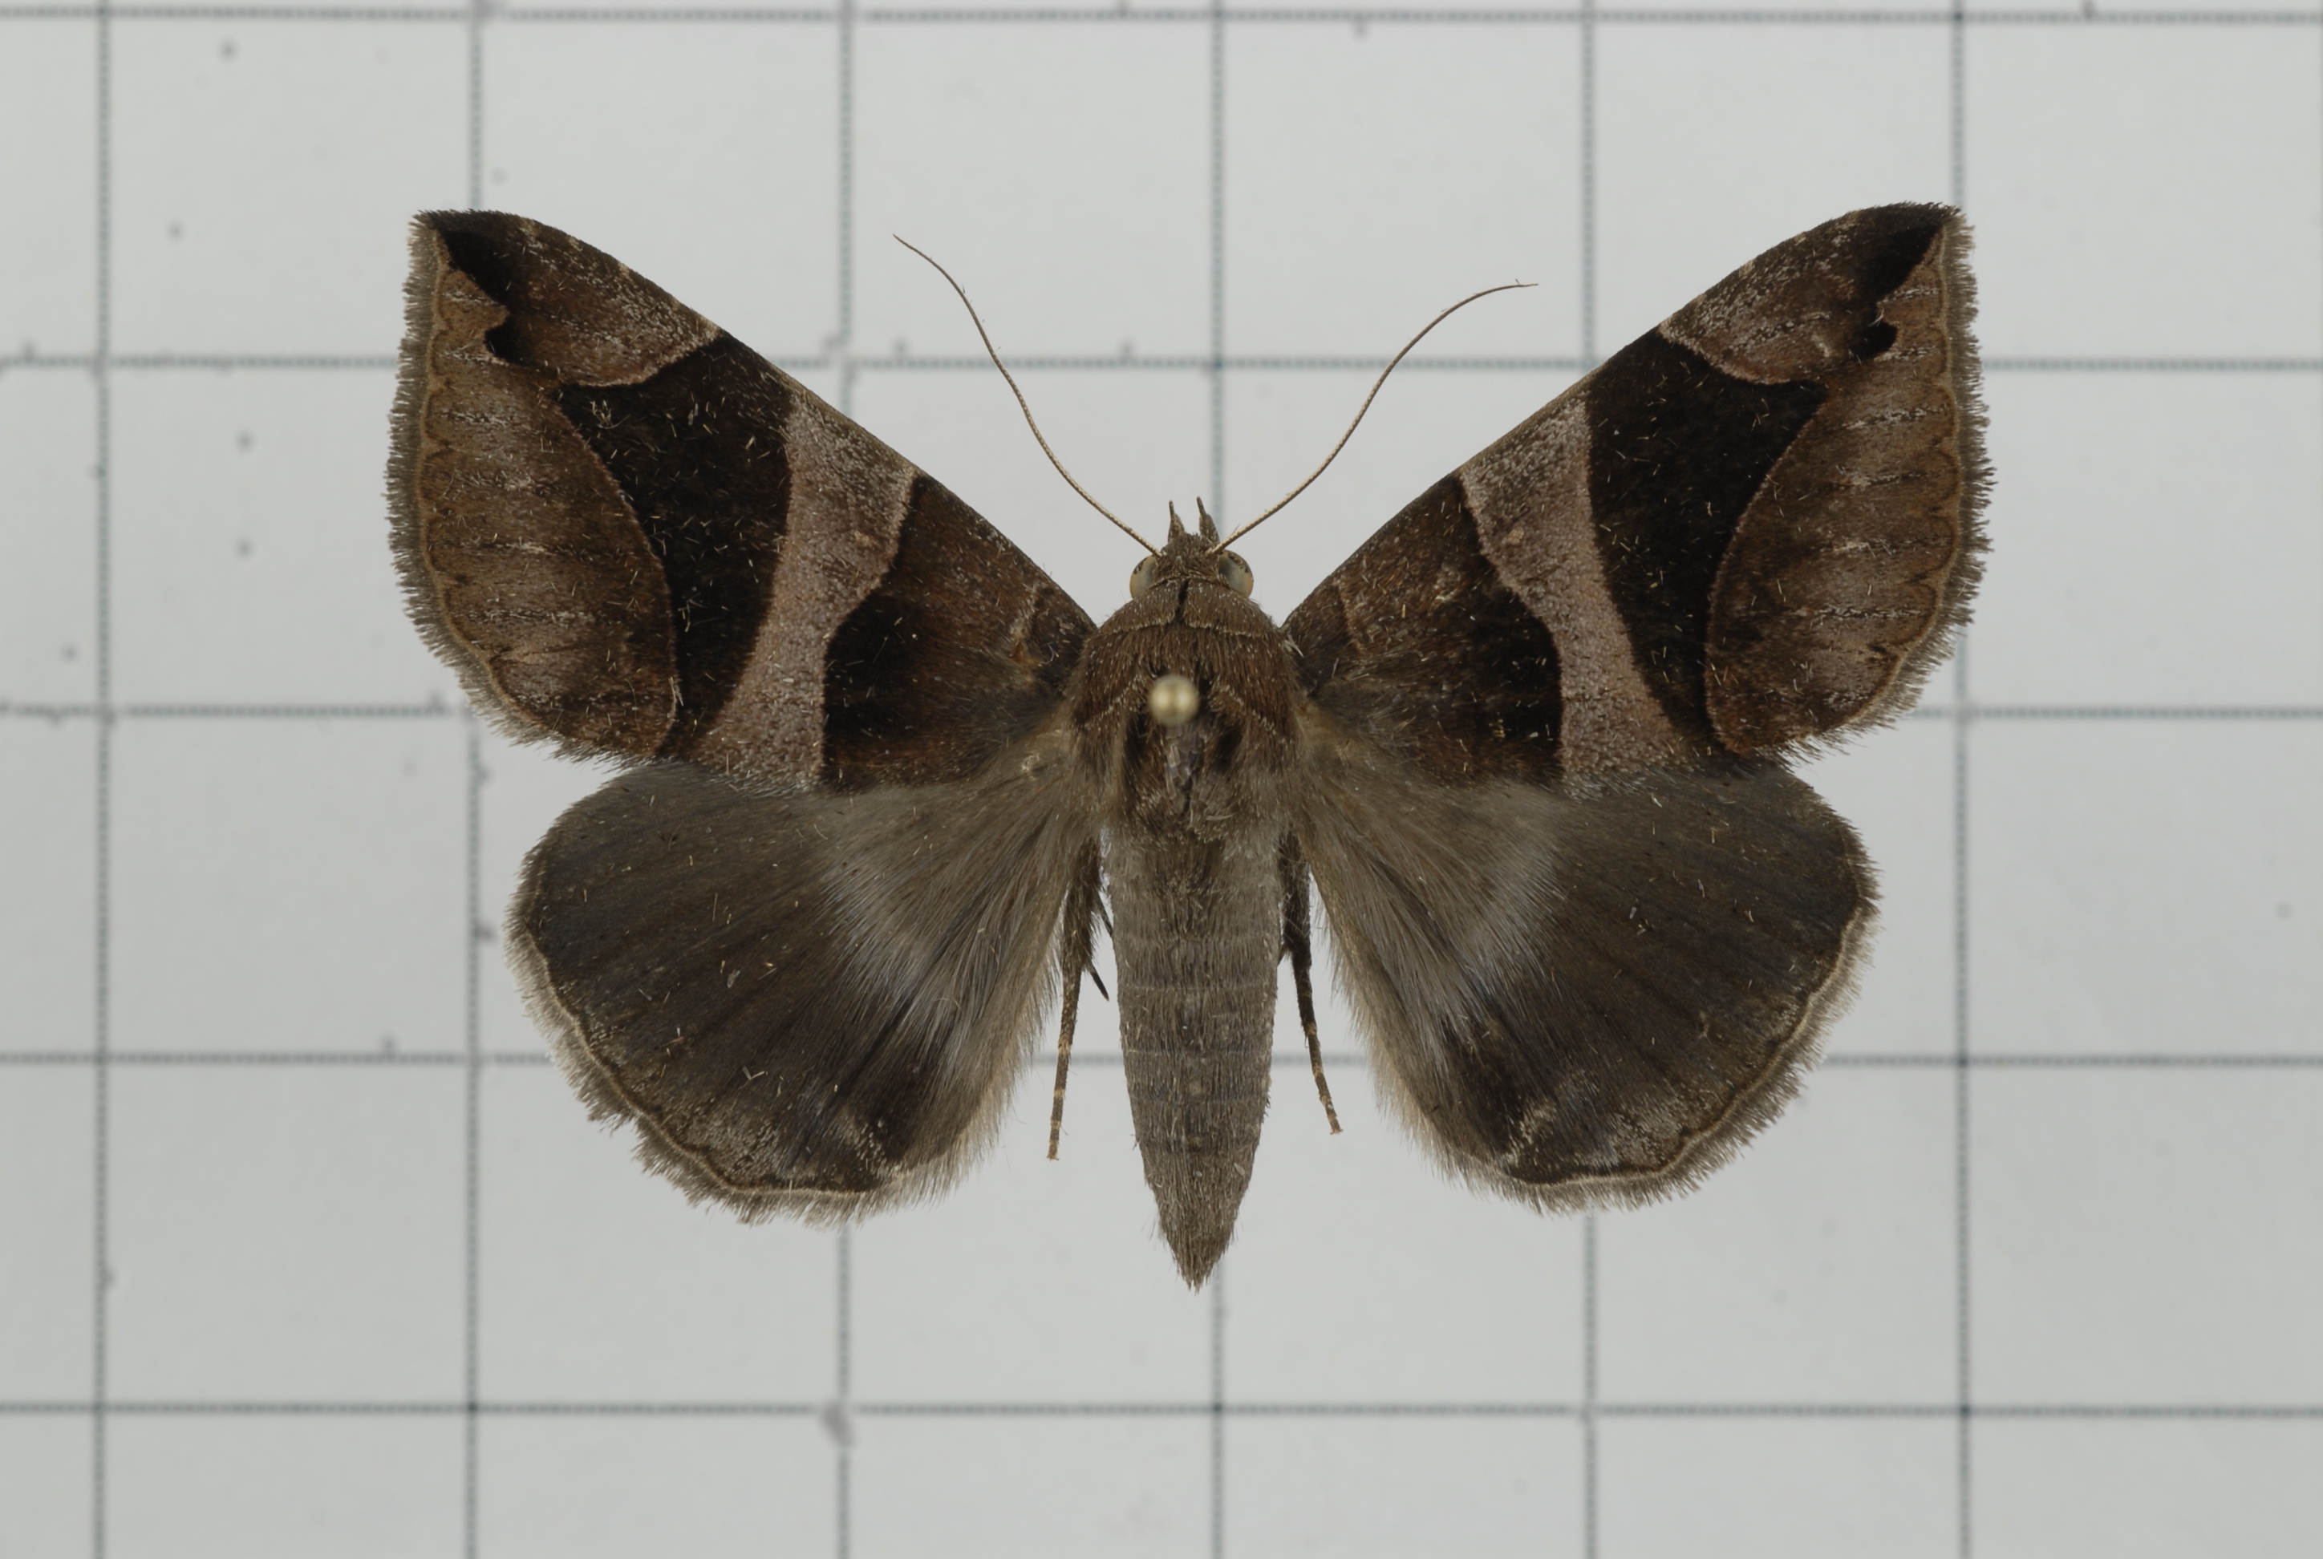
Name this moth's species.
Bastilla arcuata
